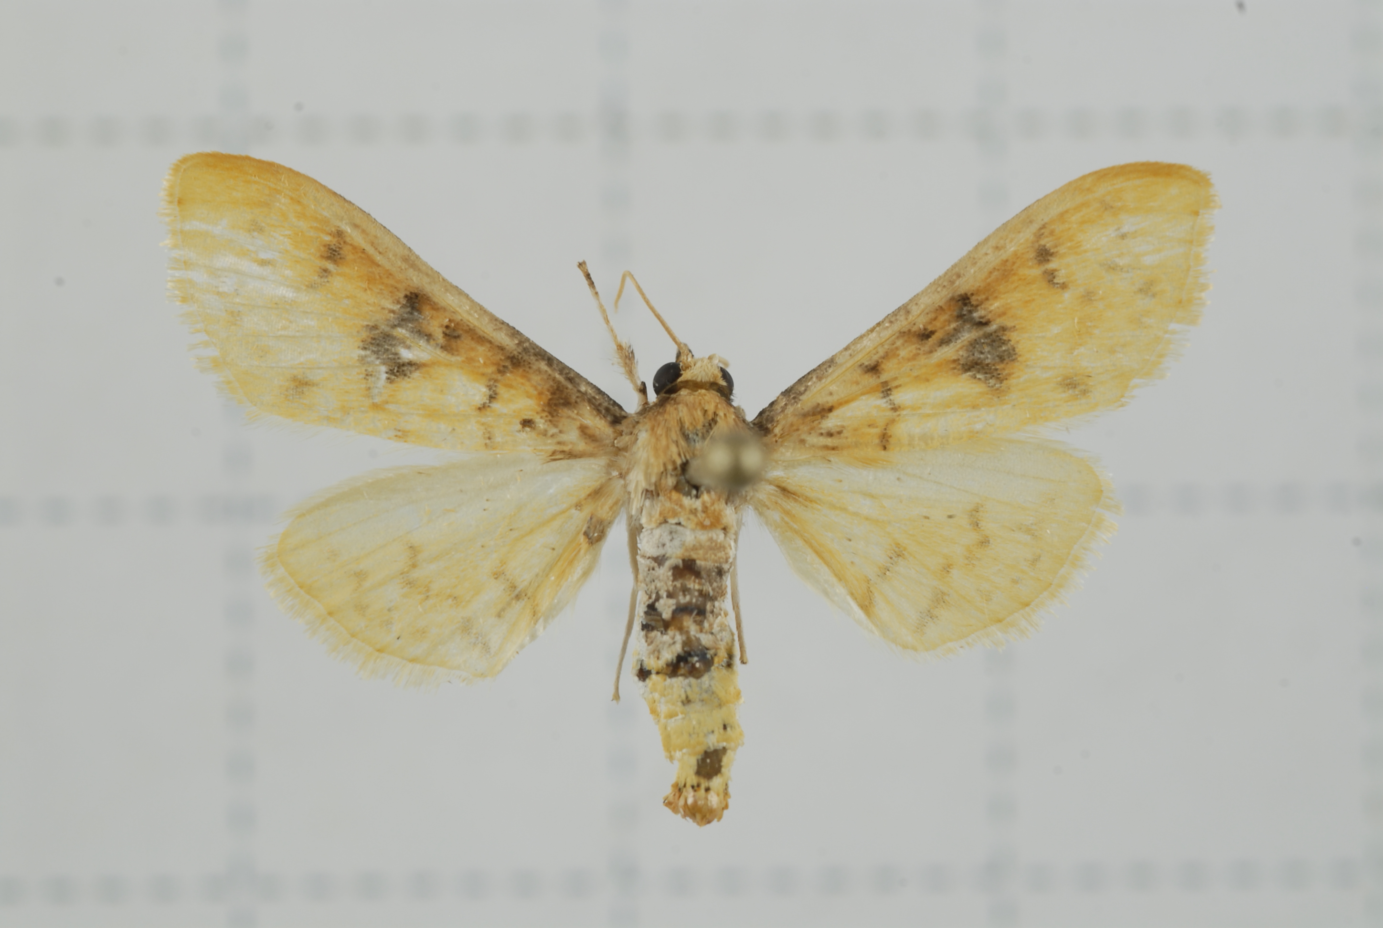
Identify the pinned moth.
Polygrammodes sabelialis
